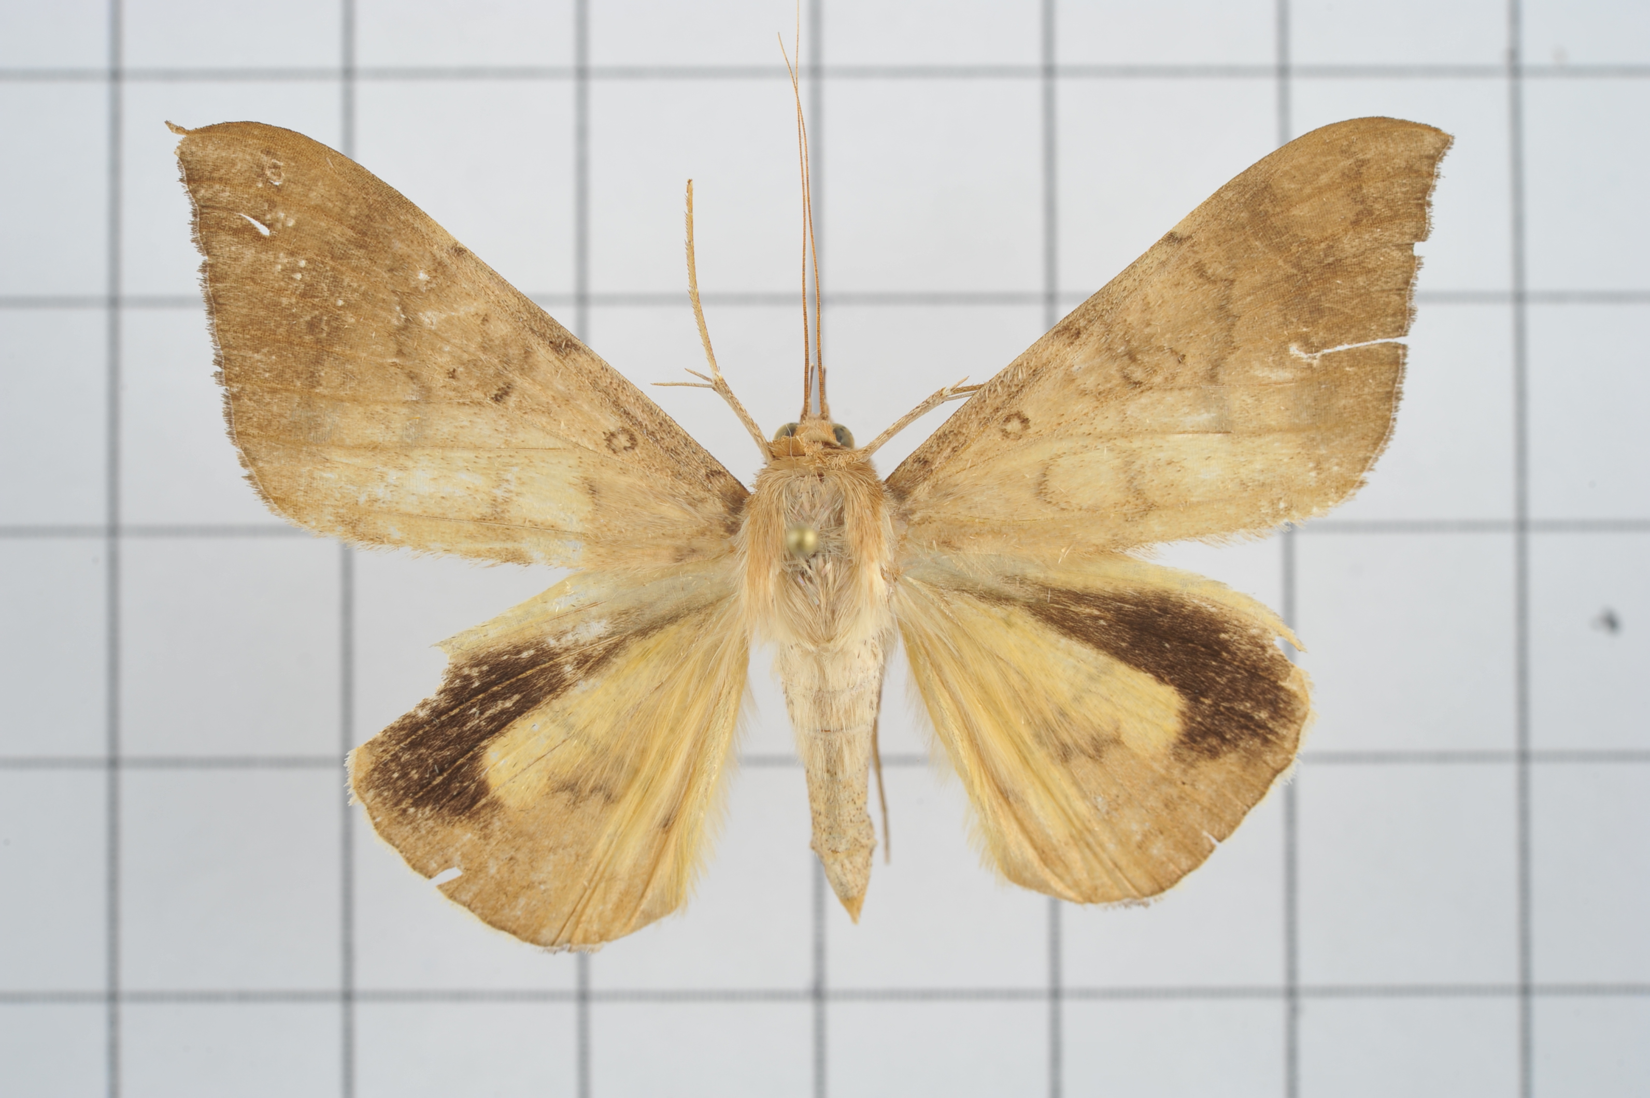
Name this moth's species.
Oxyodes scrobiculata
